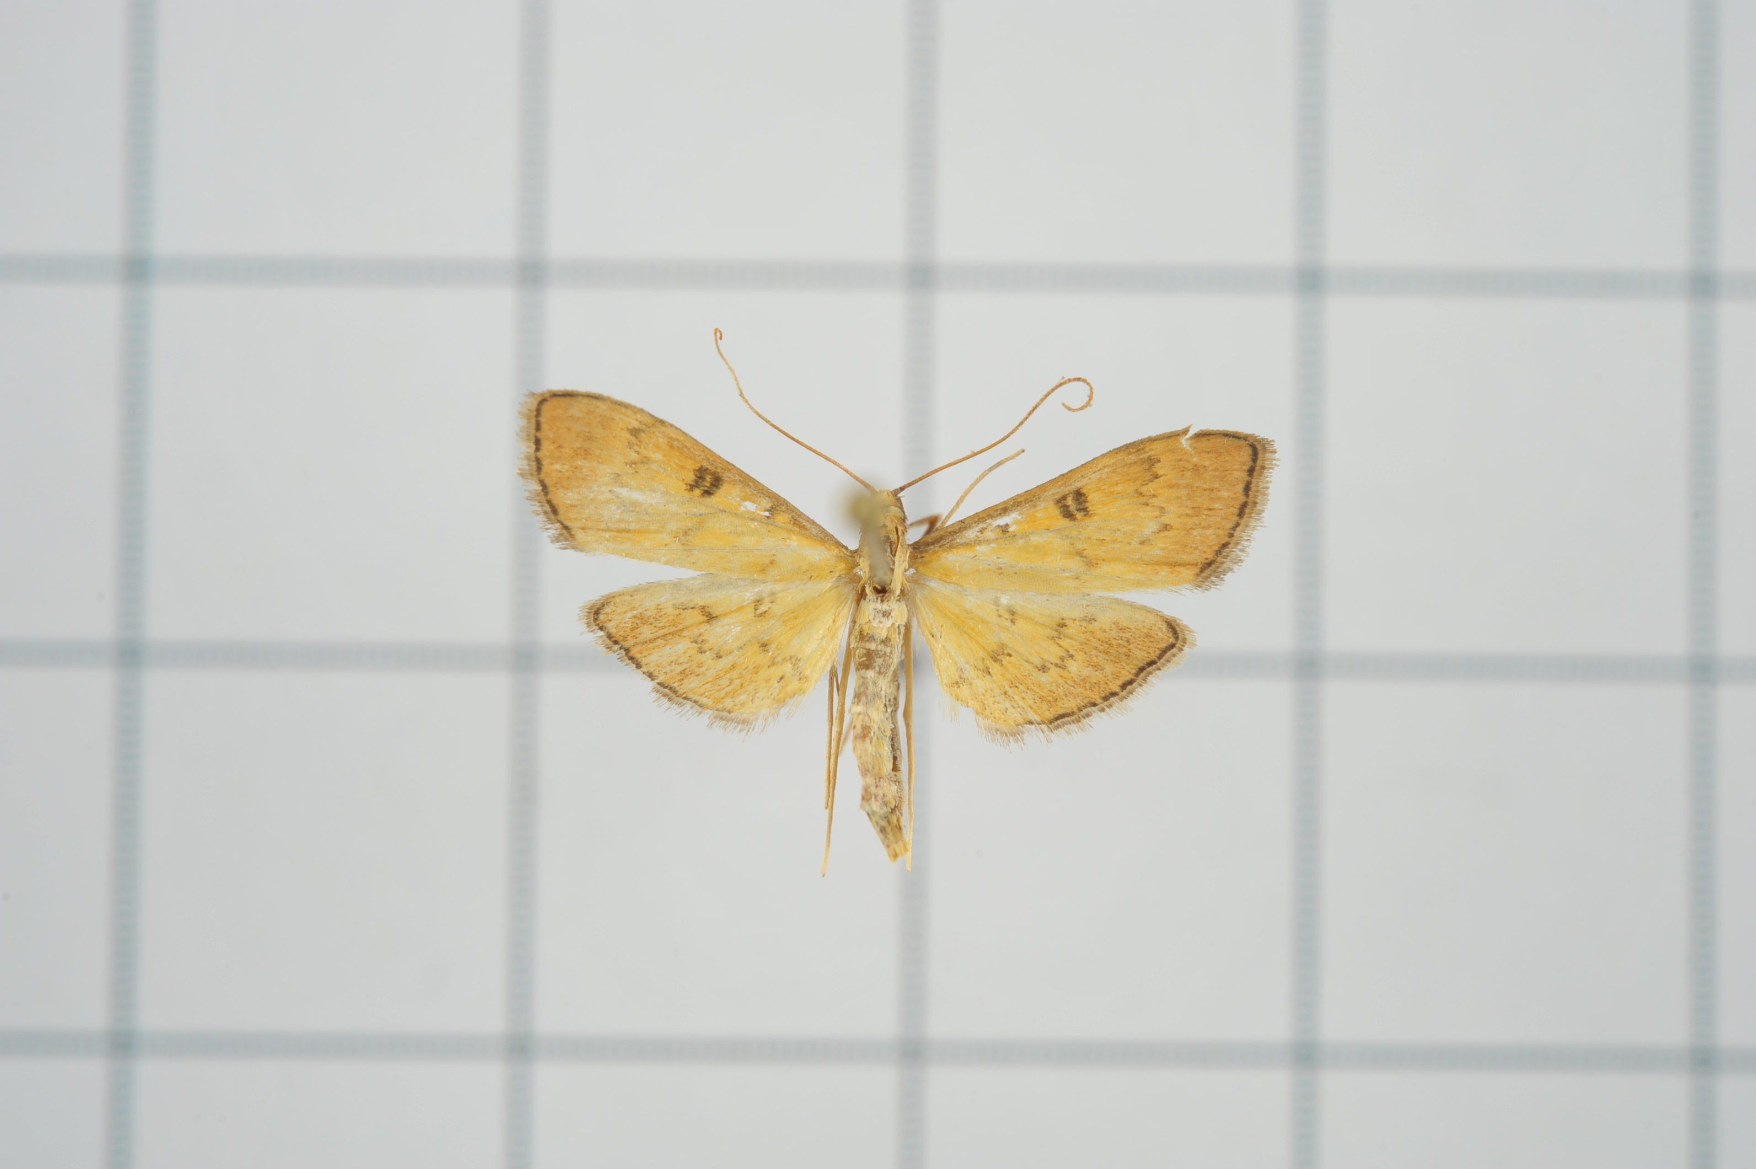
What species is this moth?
Tatobotys depalpalis
